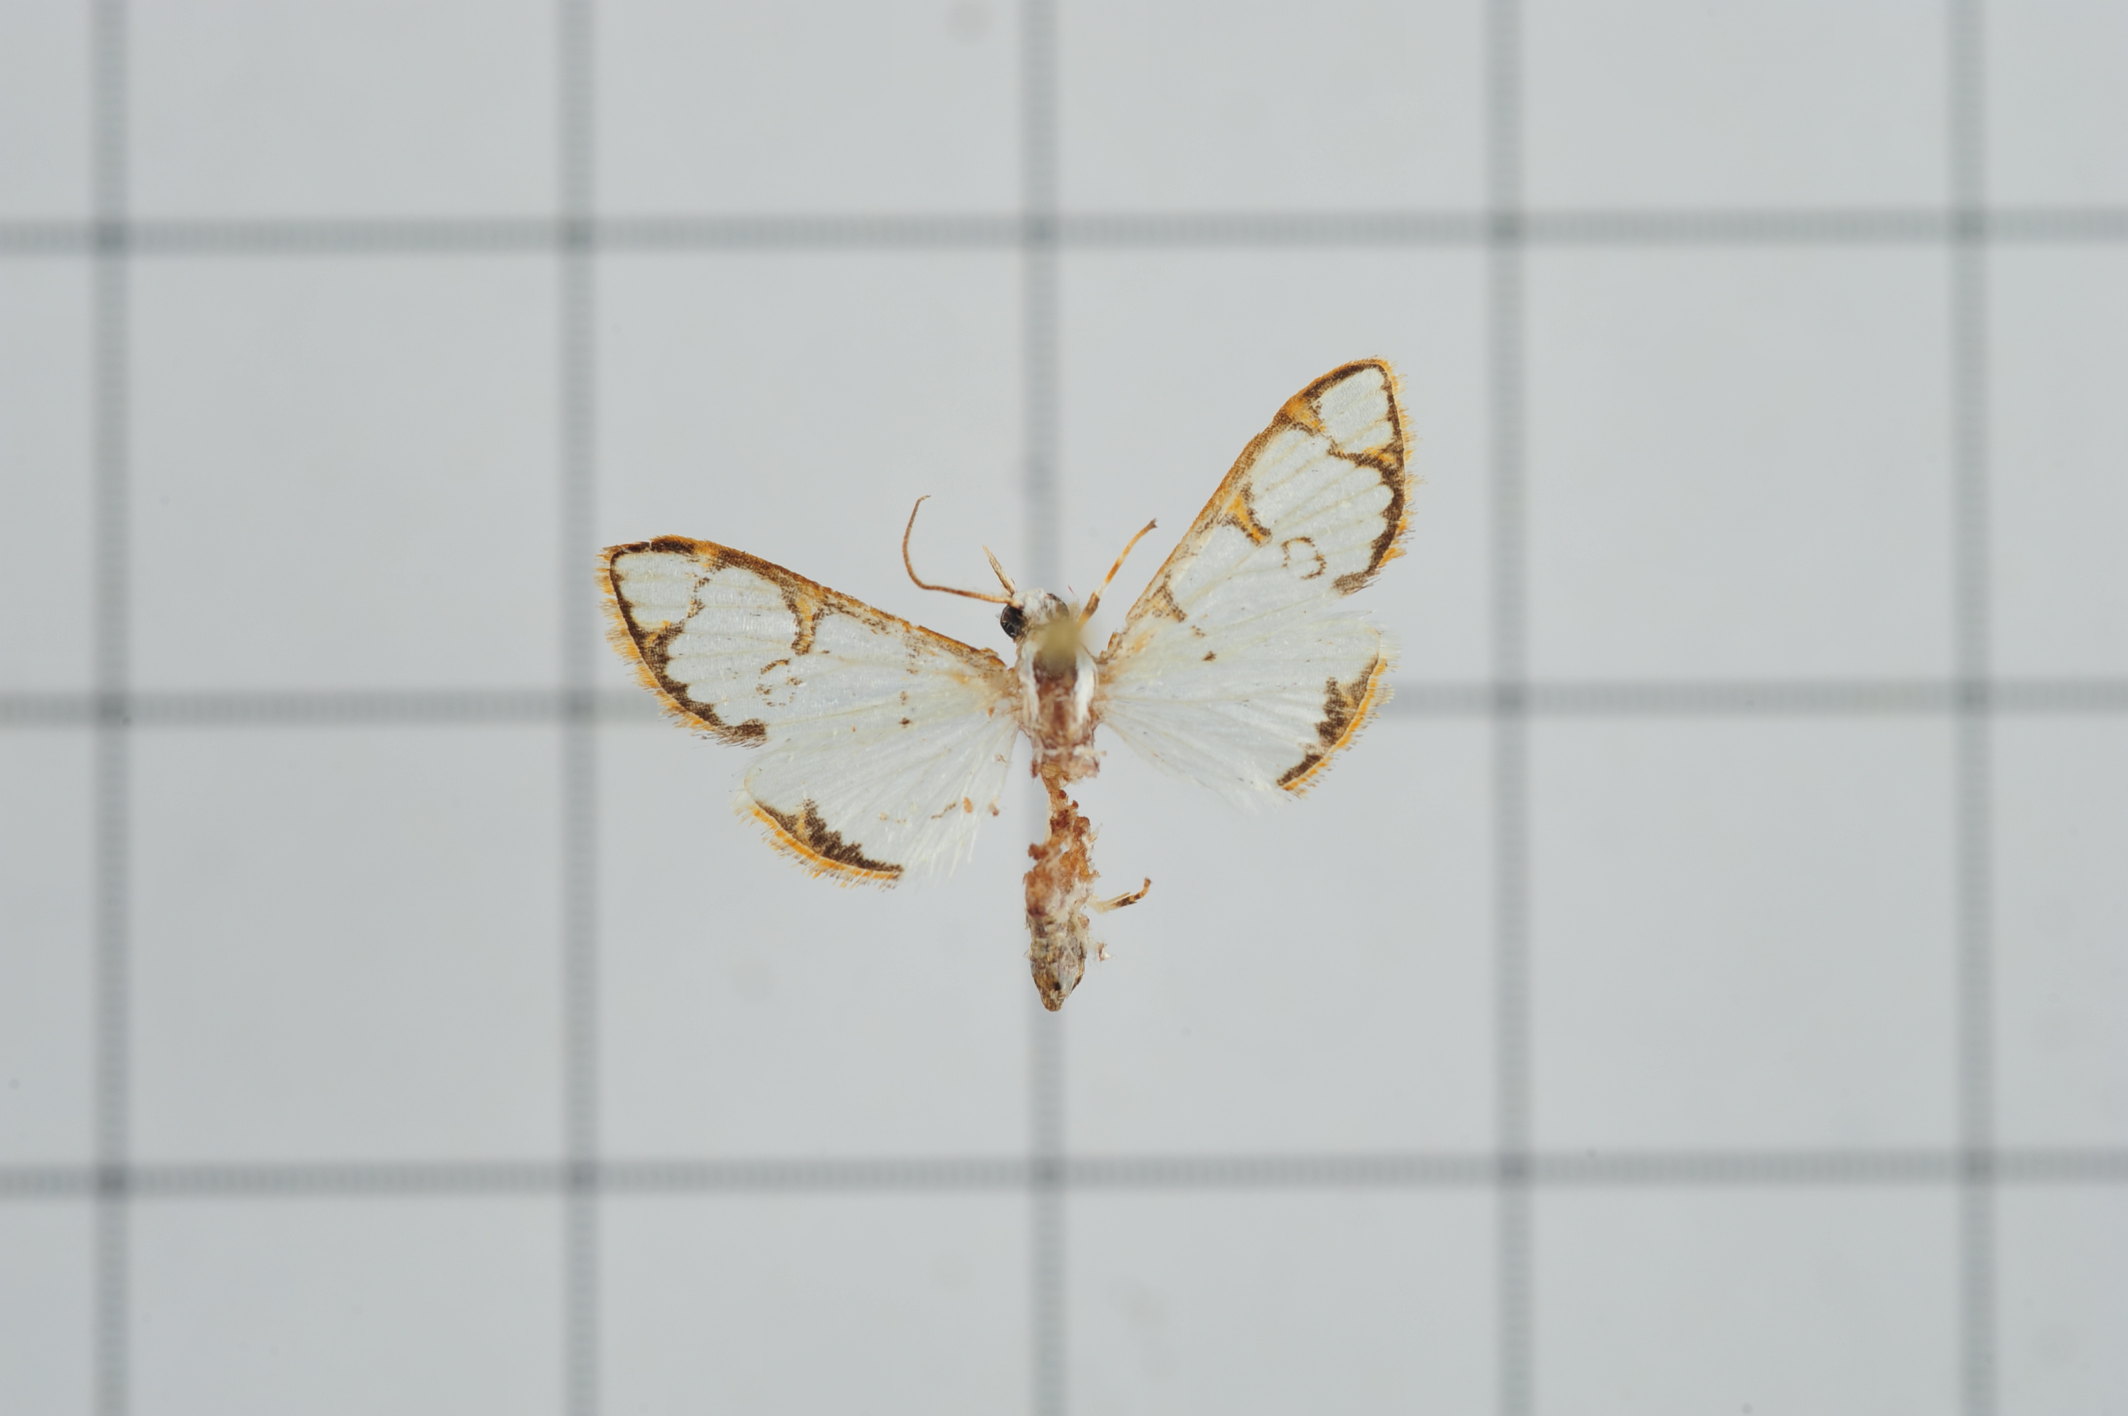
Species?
Cirrhochrista brizoalis
